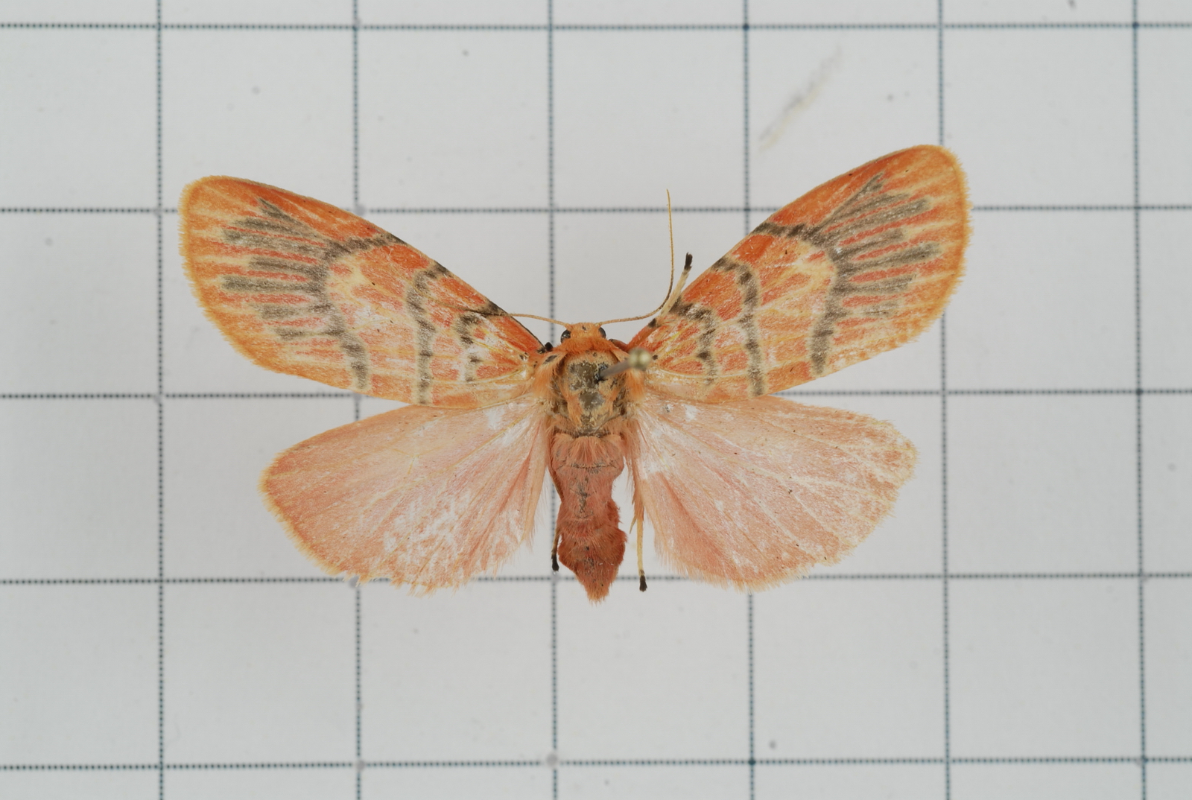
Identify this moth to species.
Barsine sauteri
